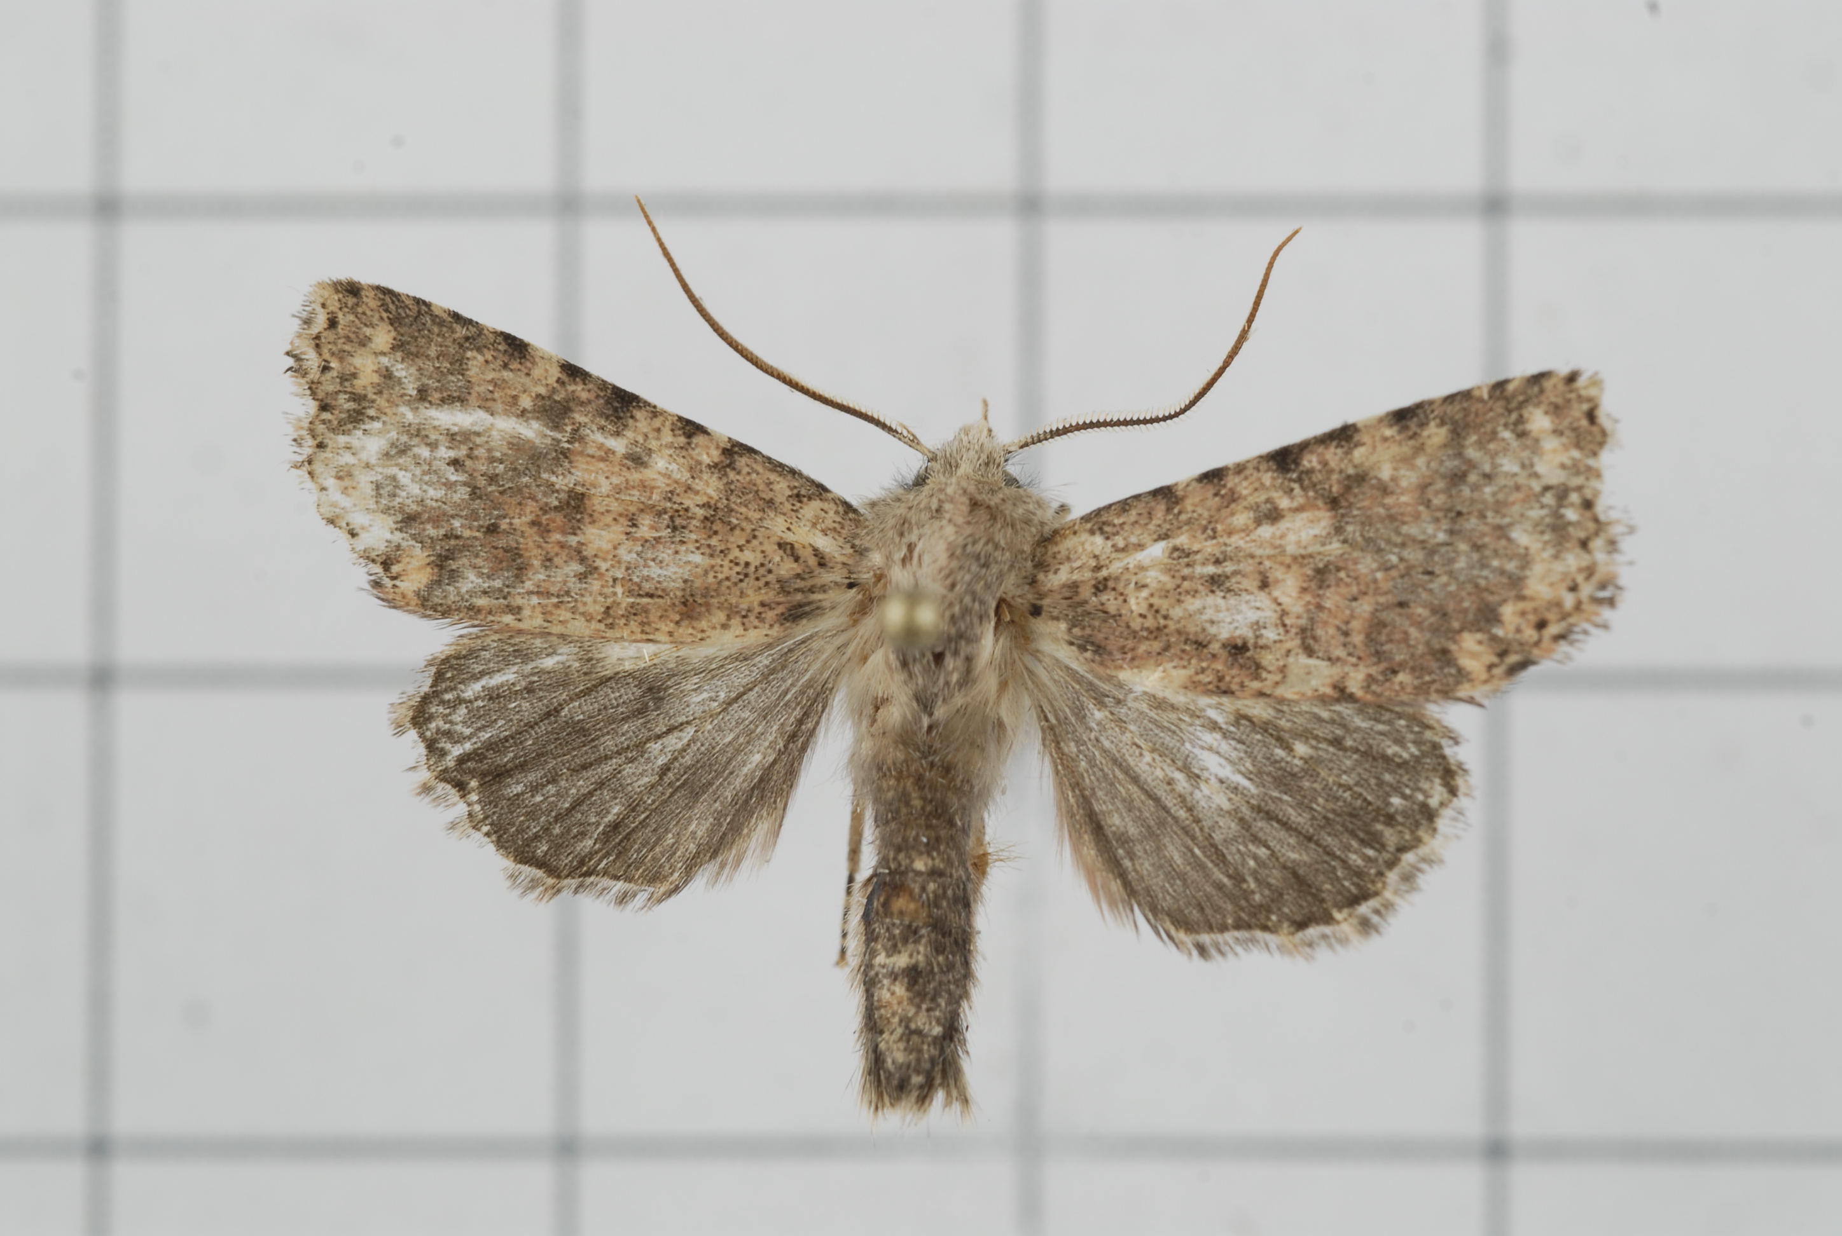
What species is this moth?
Hyalobole kononenkoi
